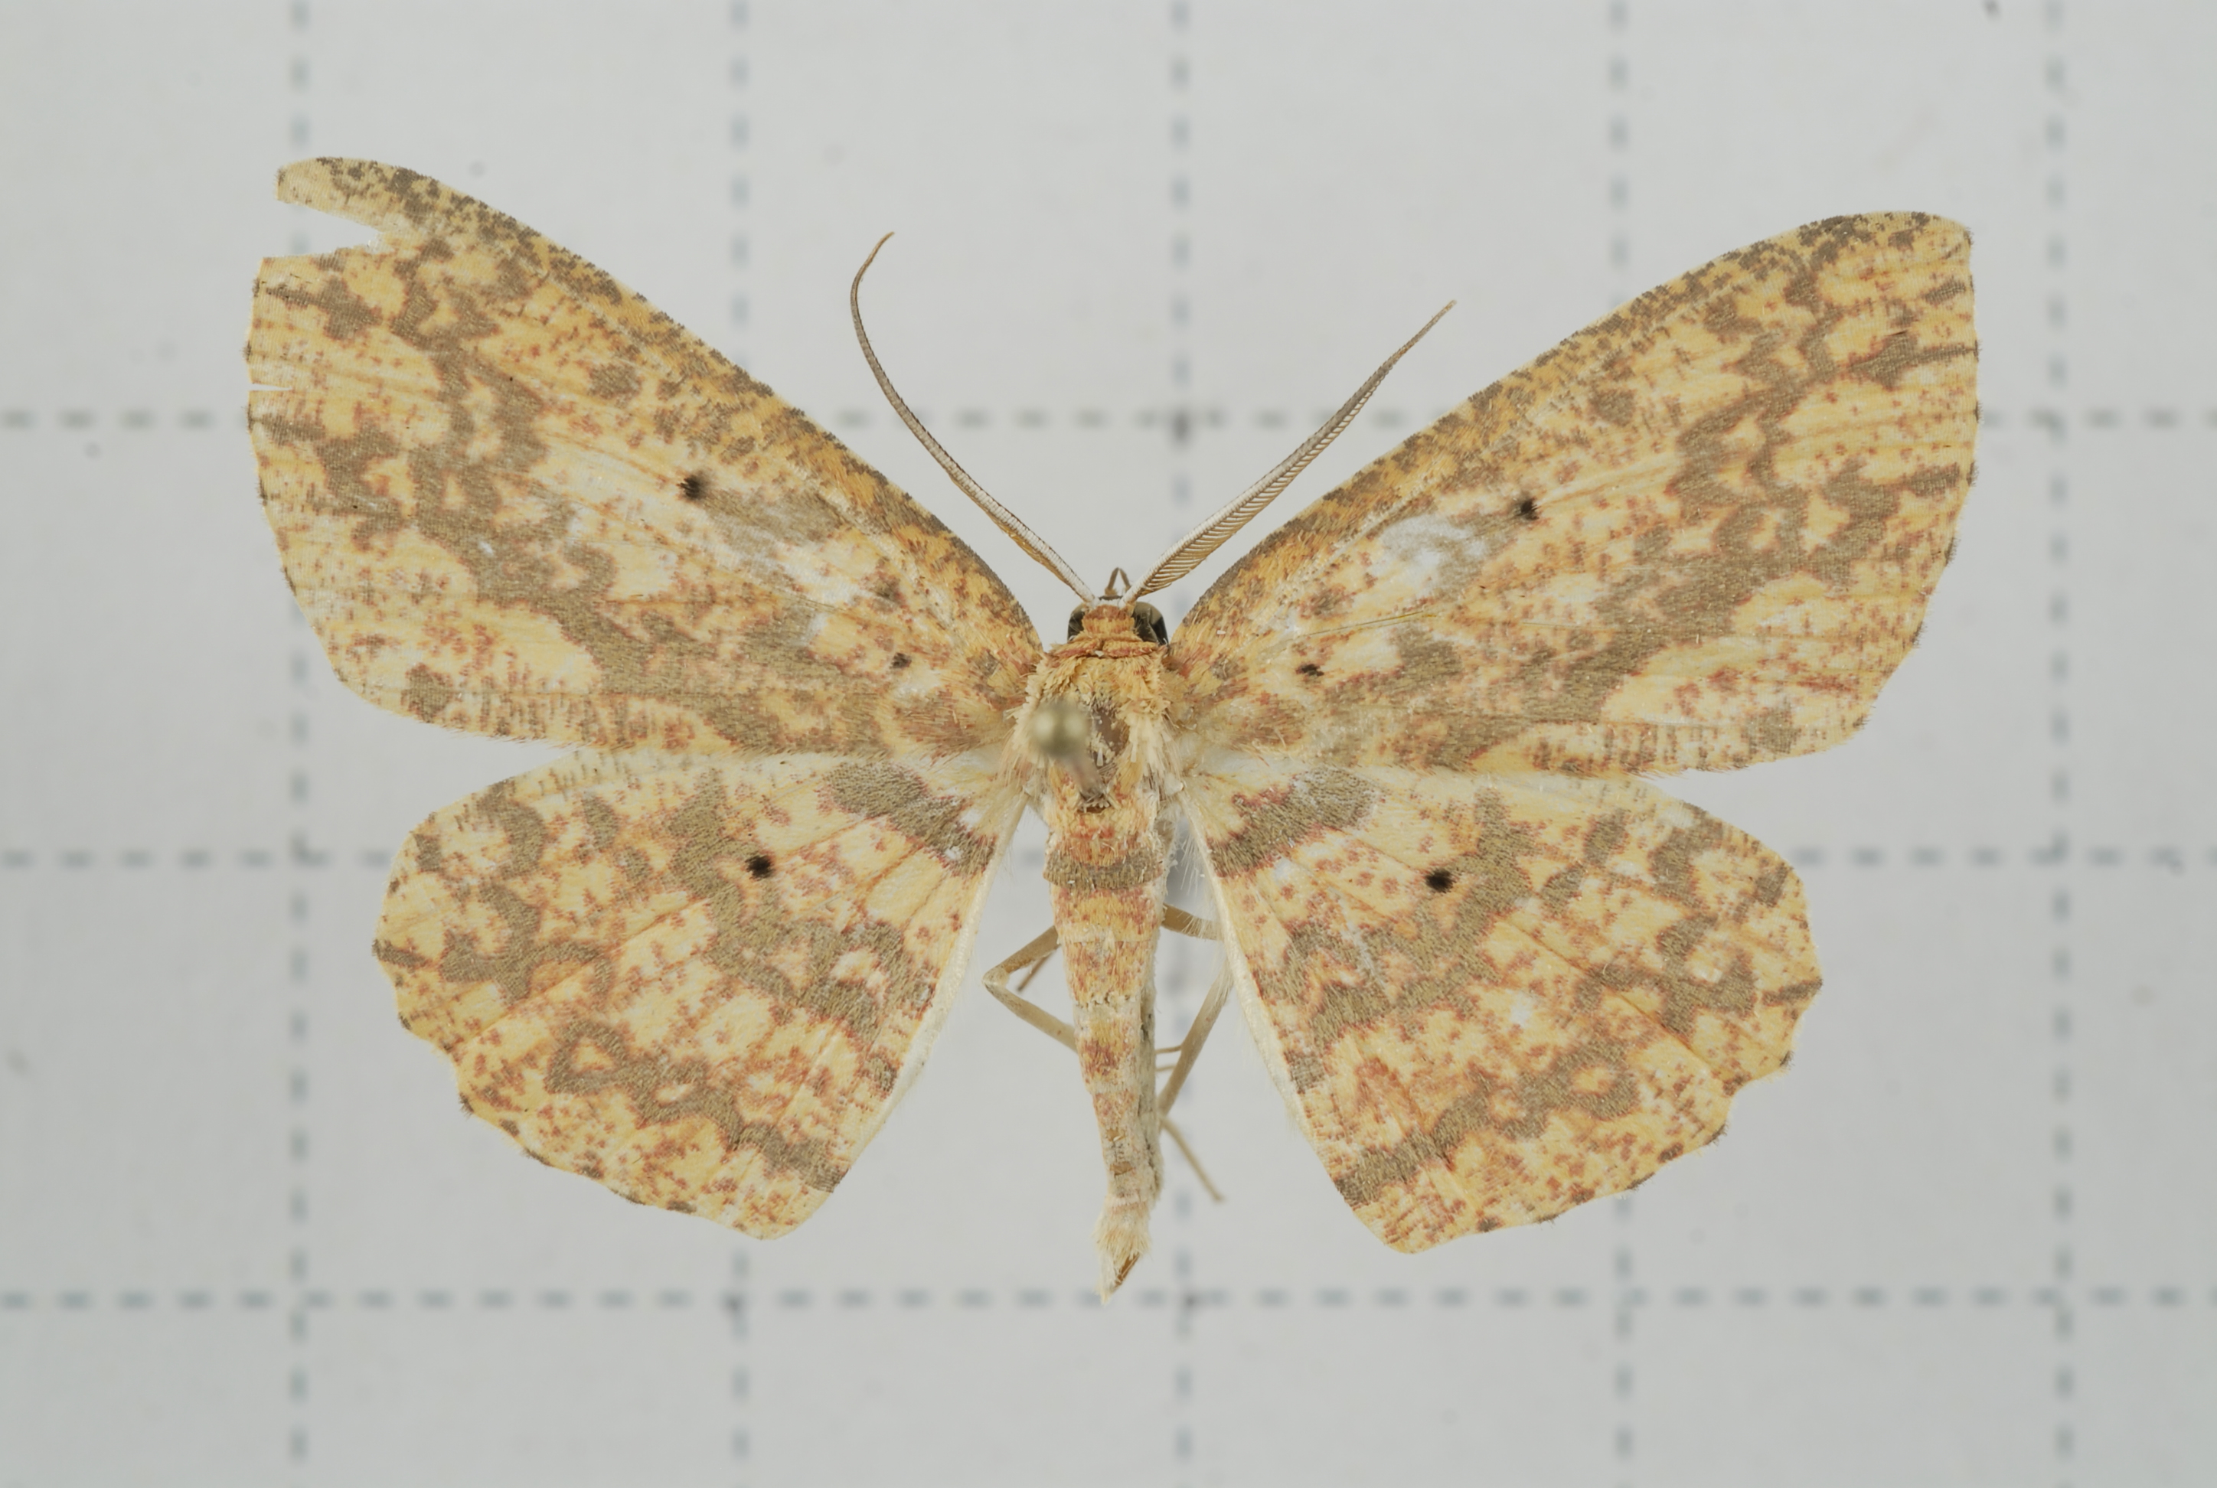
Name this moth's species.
Borbacha pardaria
